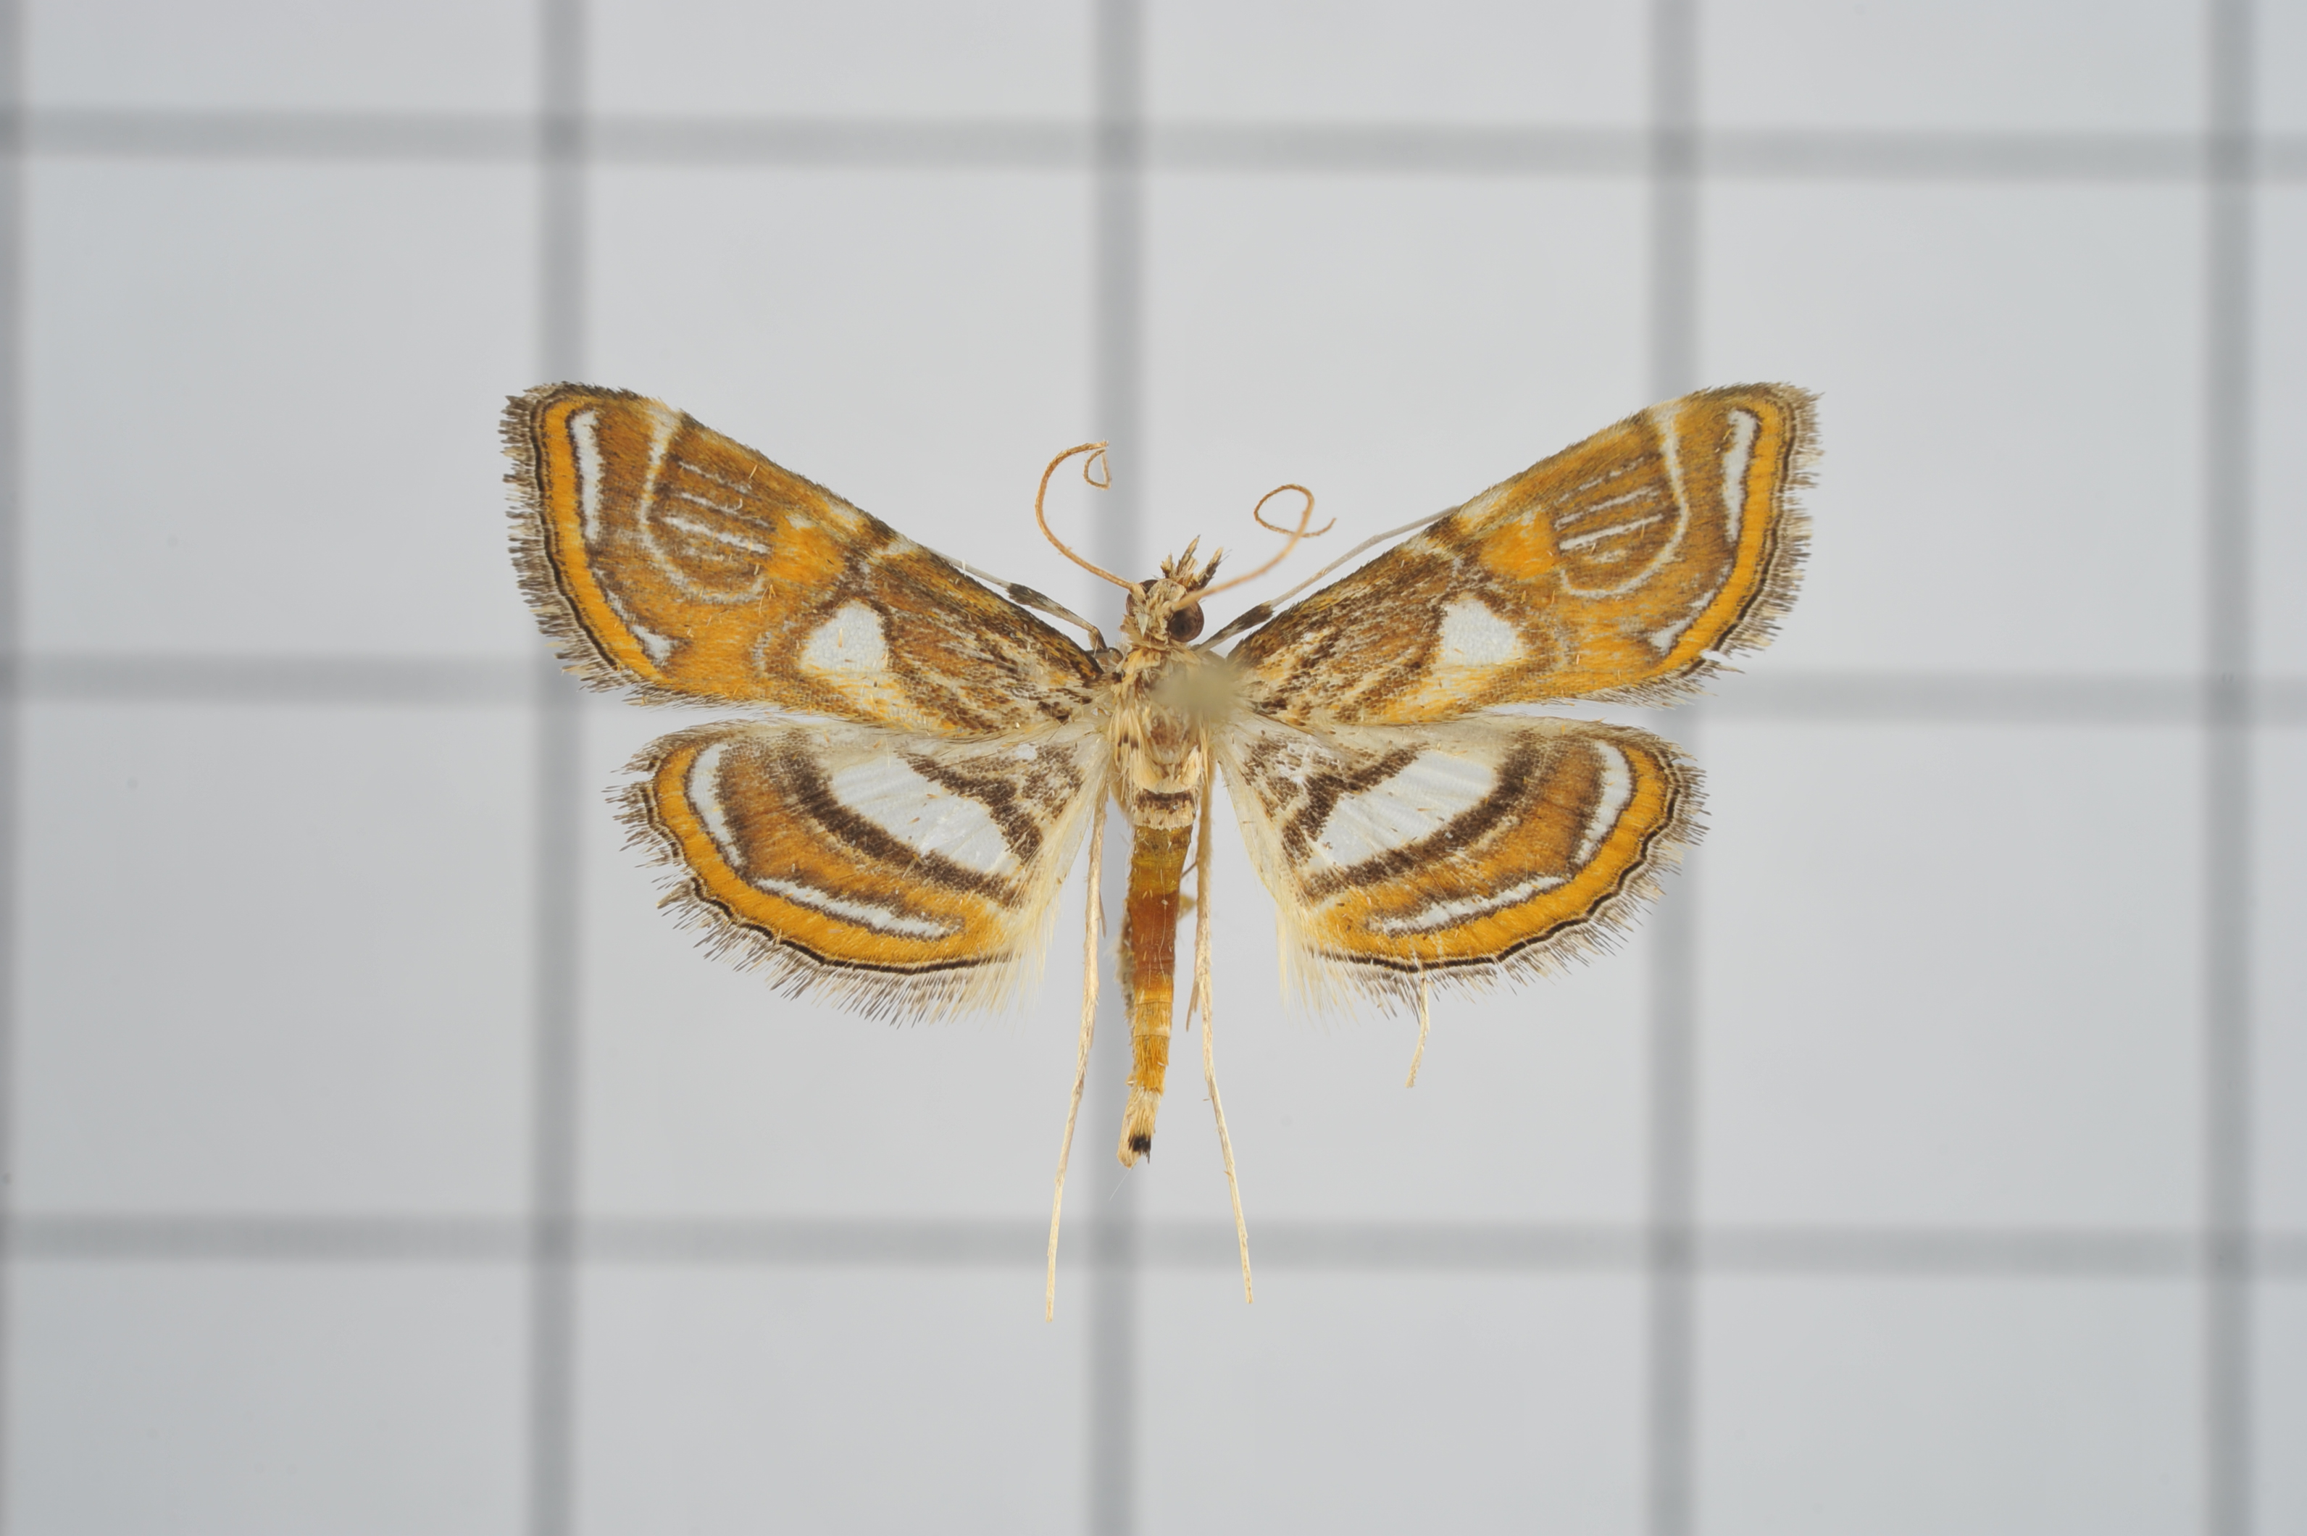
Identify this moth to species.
Paracymoriza cataclystalis
